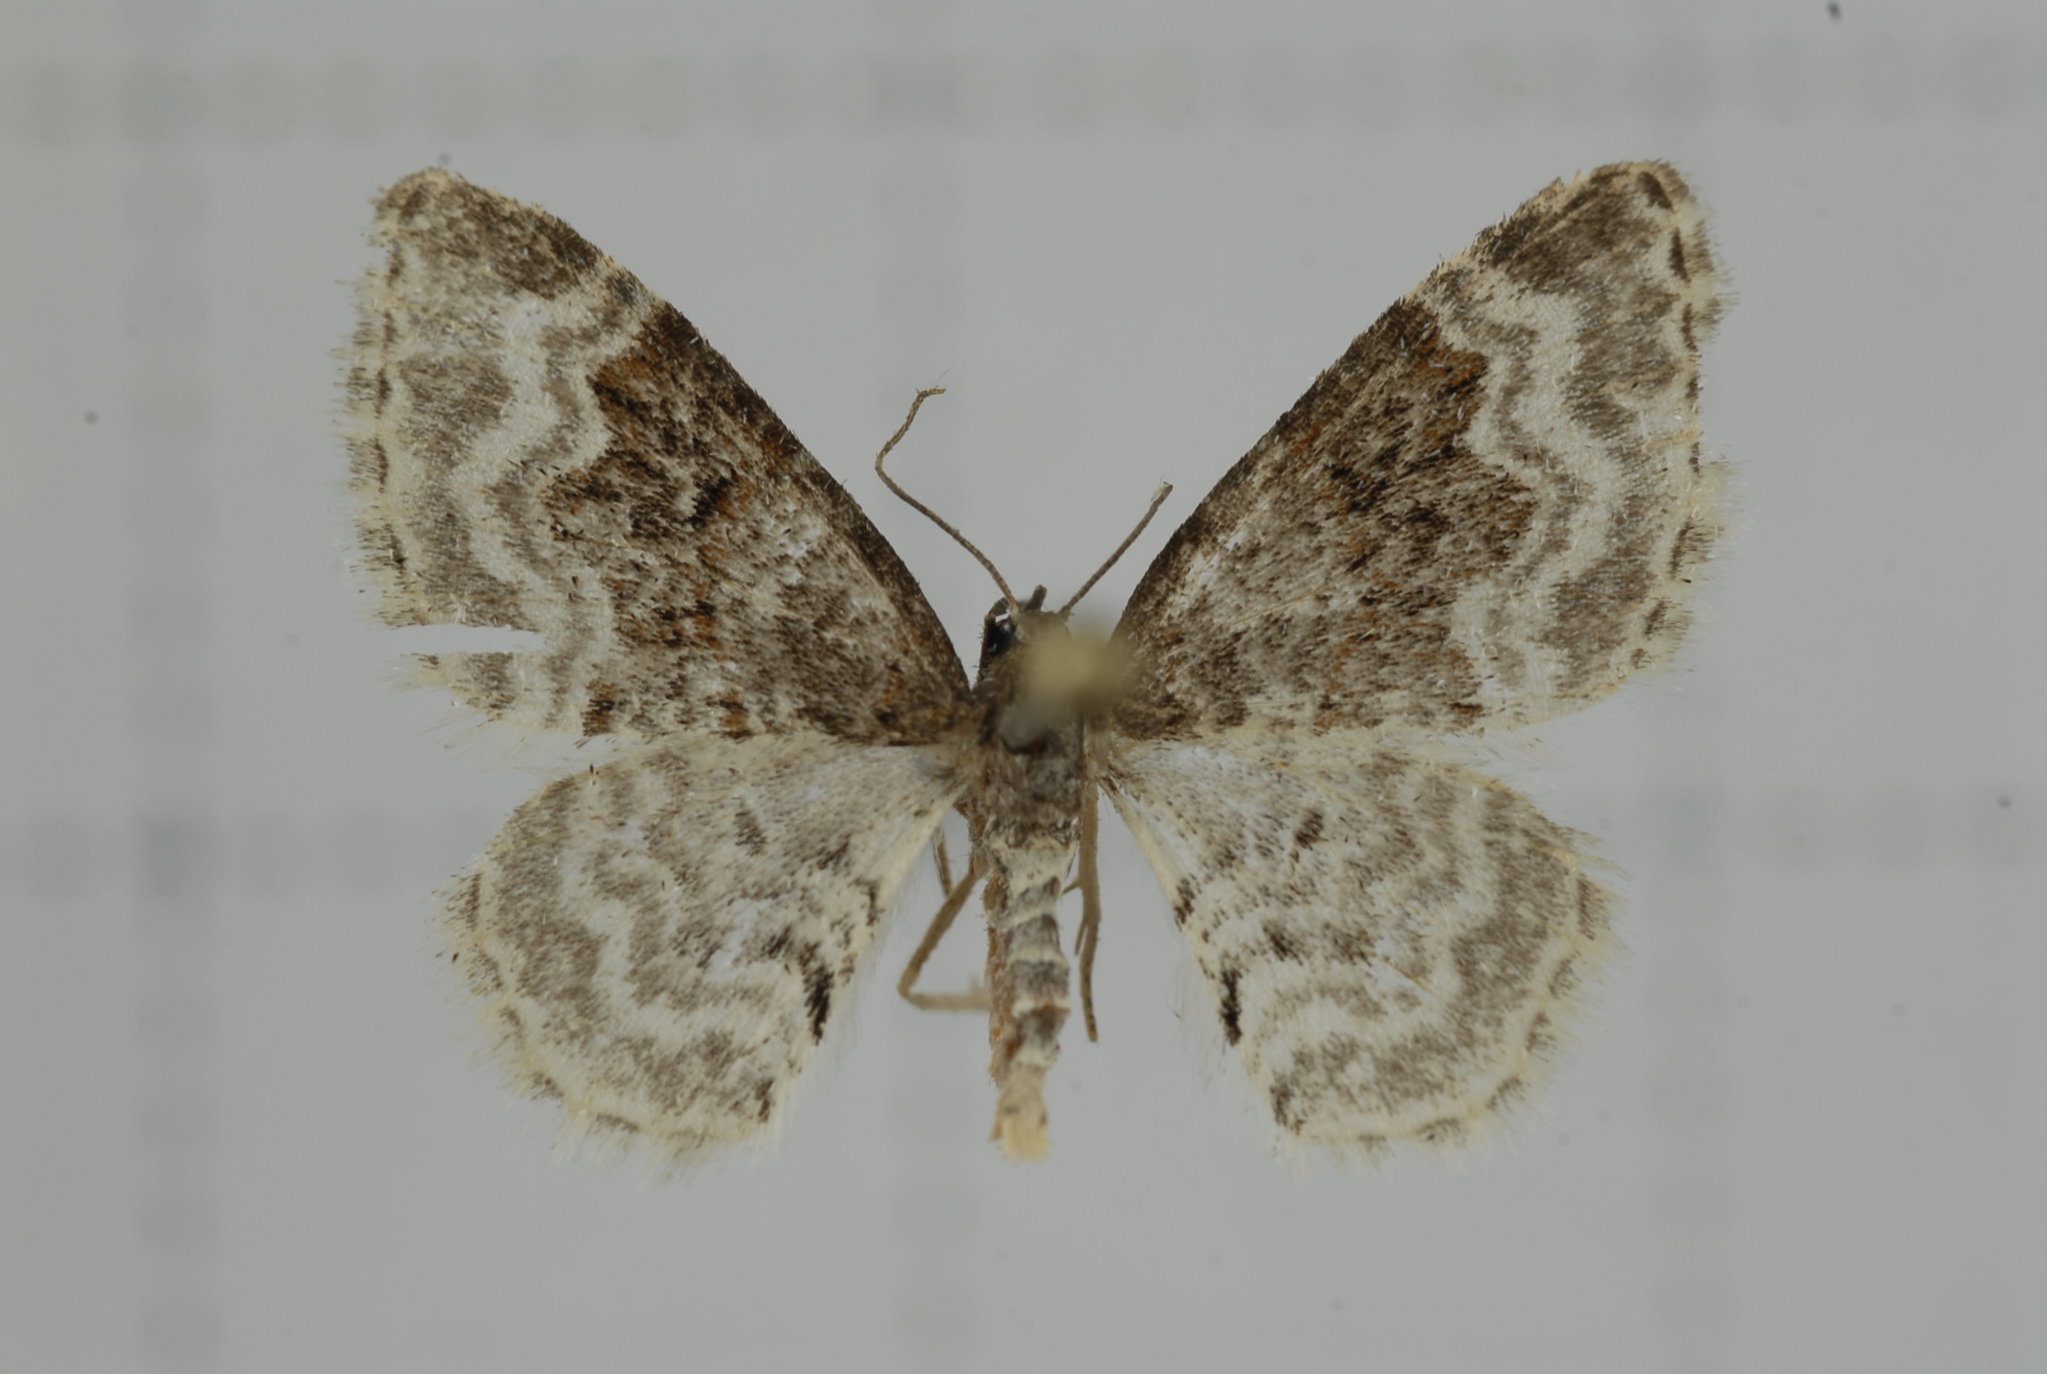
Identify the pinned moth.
Hydrelia enisaria
